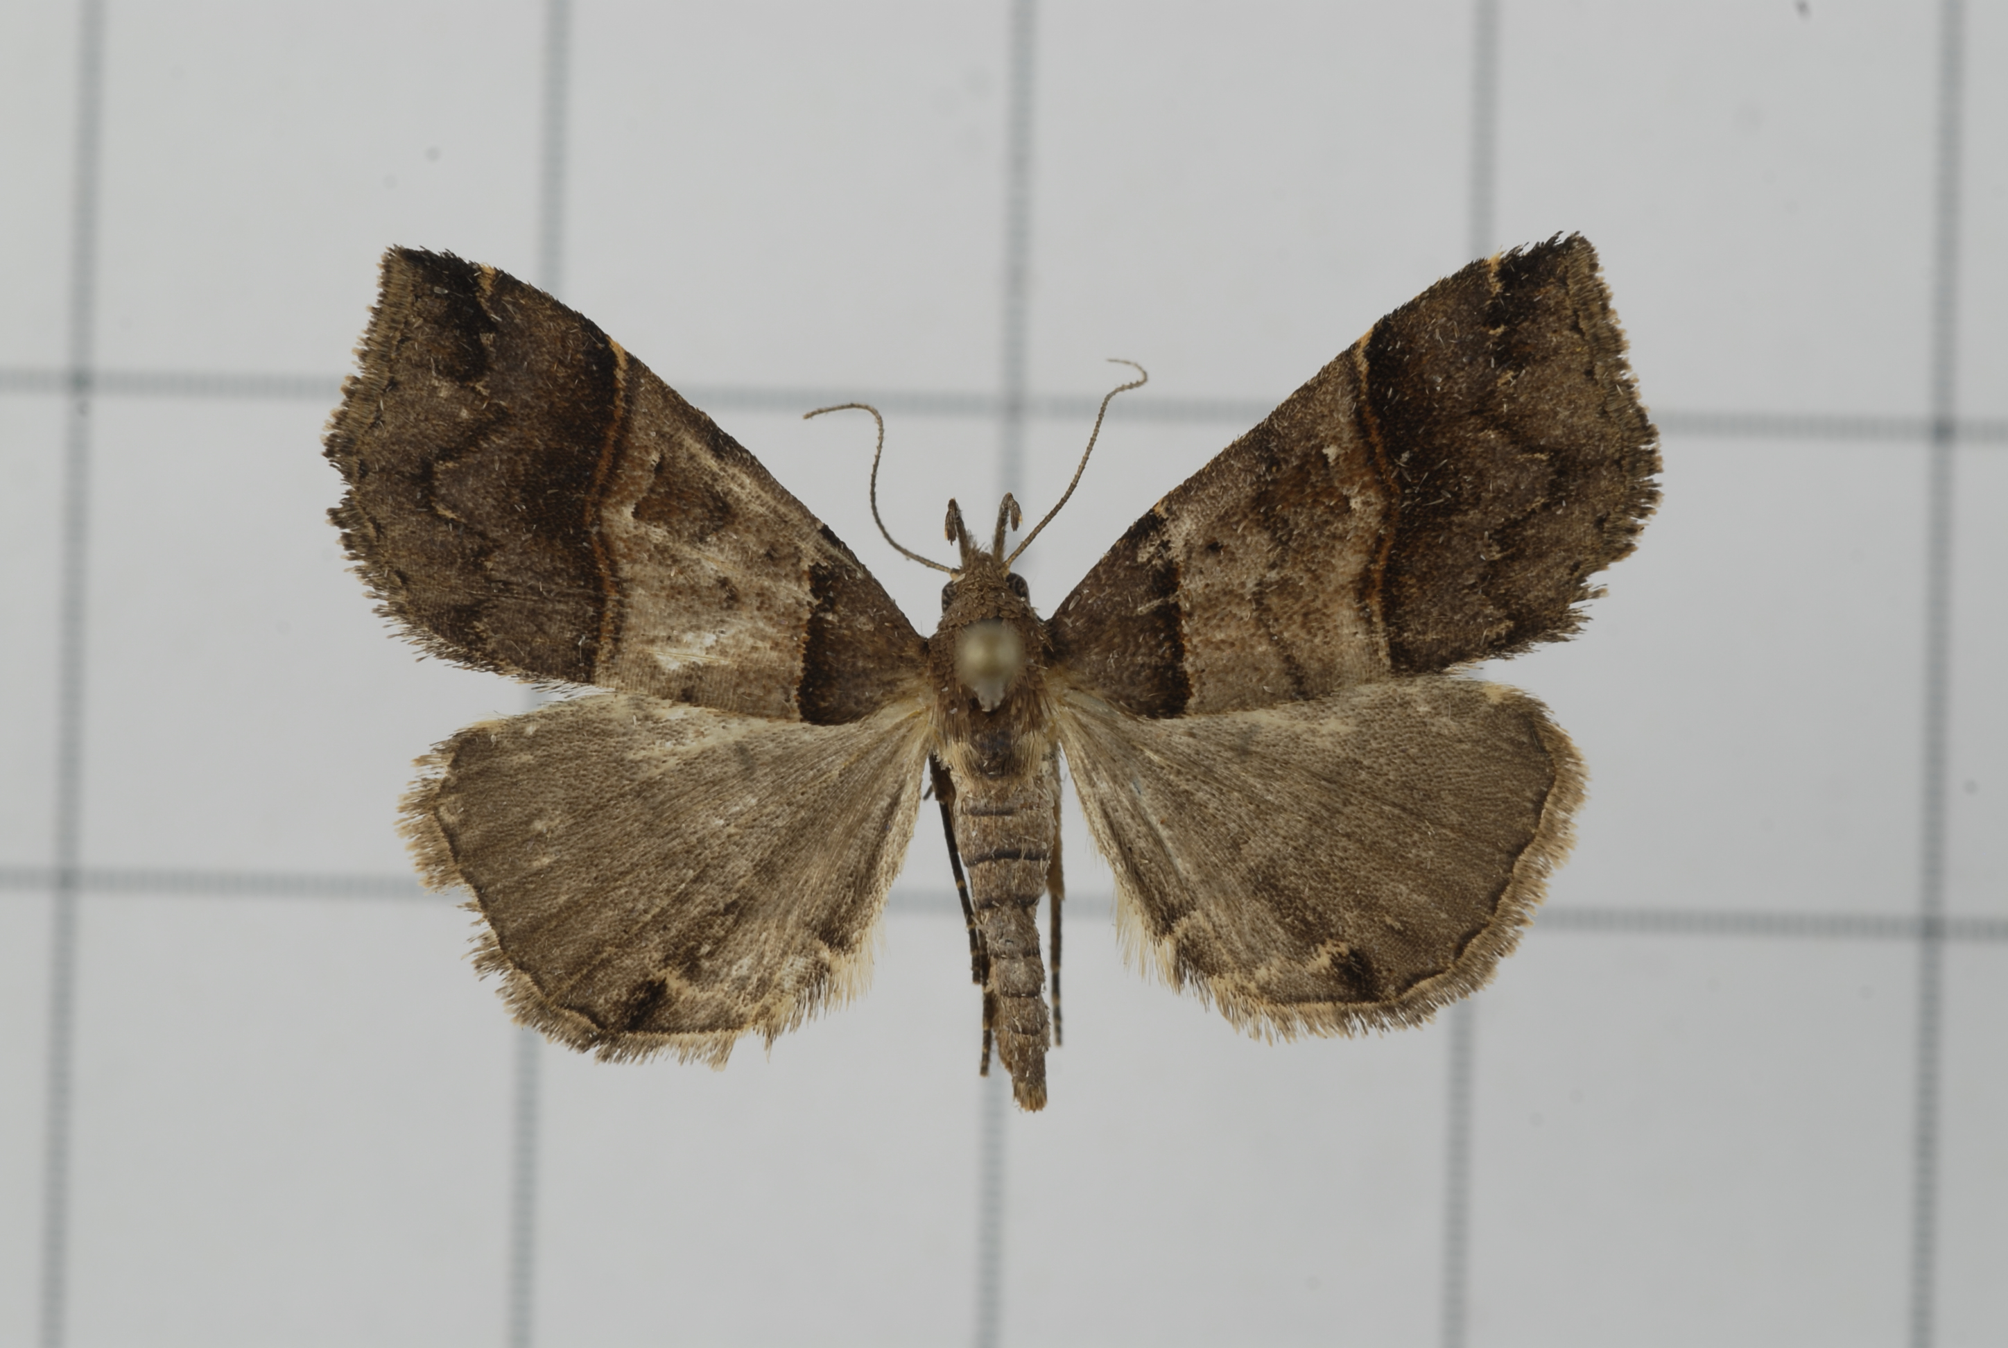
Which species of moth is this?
Bertula kosemponica
